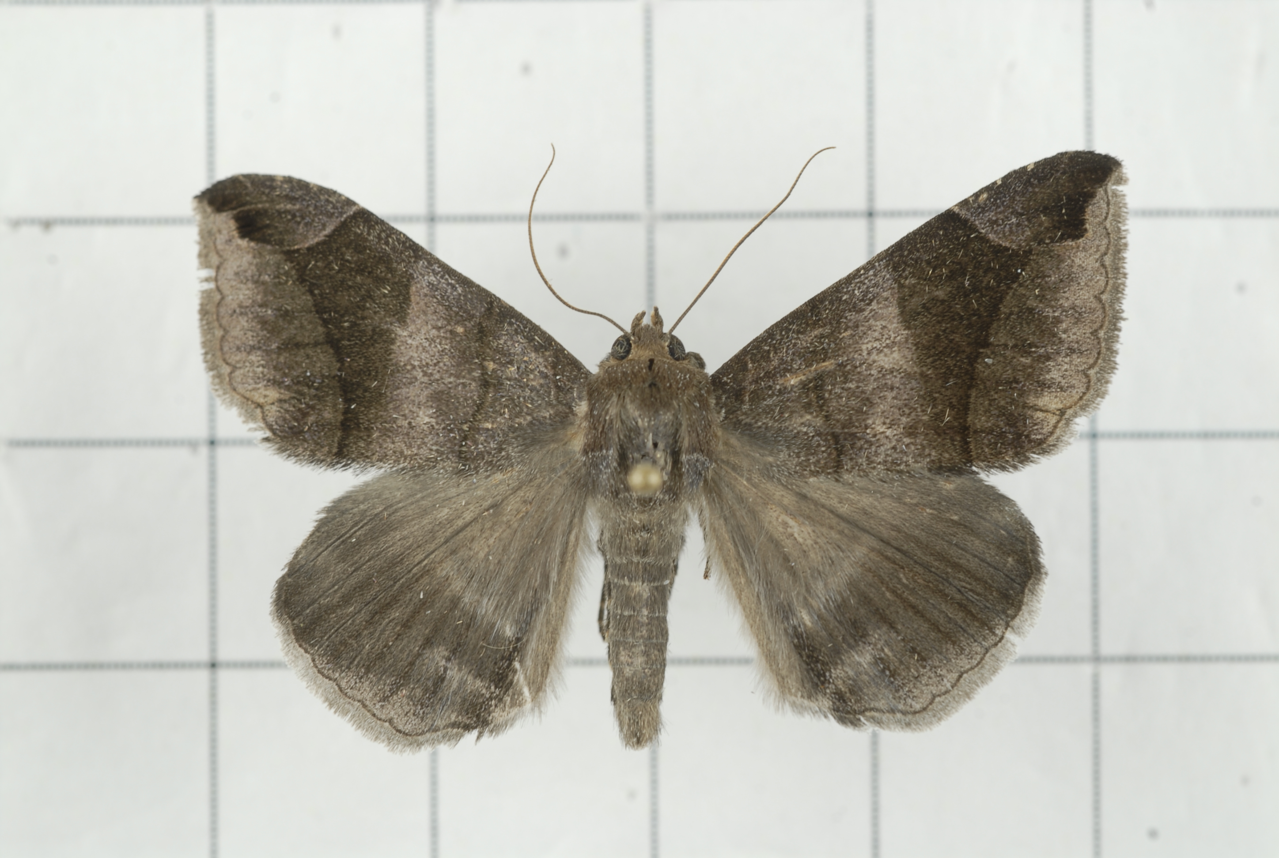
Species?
Bastilla amygdalis
